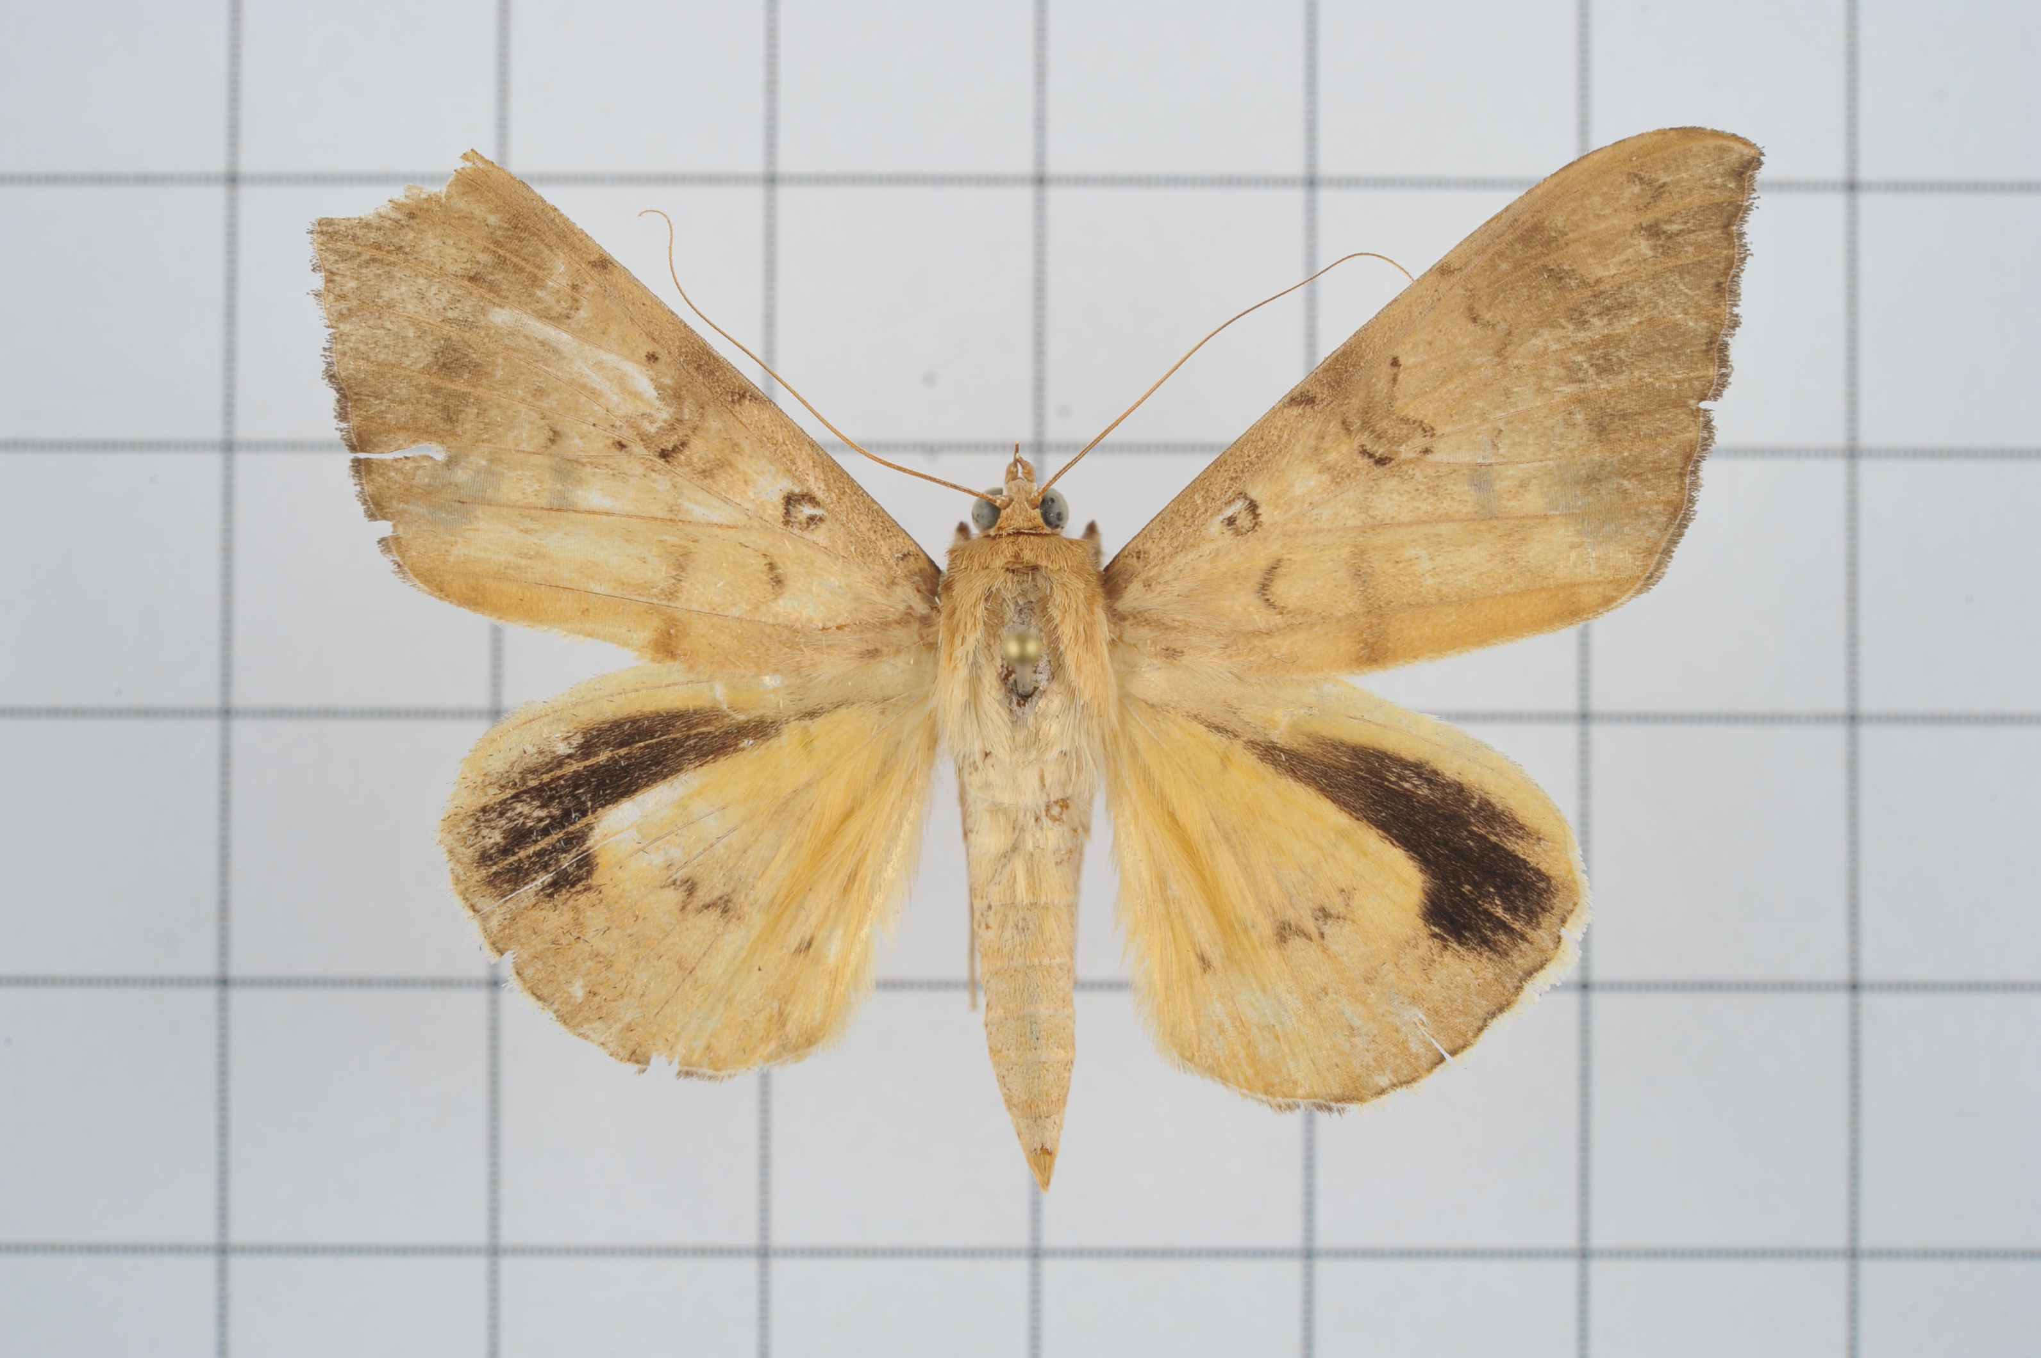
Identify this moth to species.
Oxyodes scrobiculata
